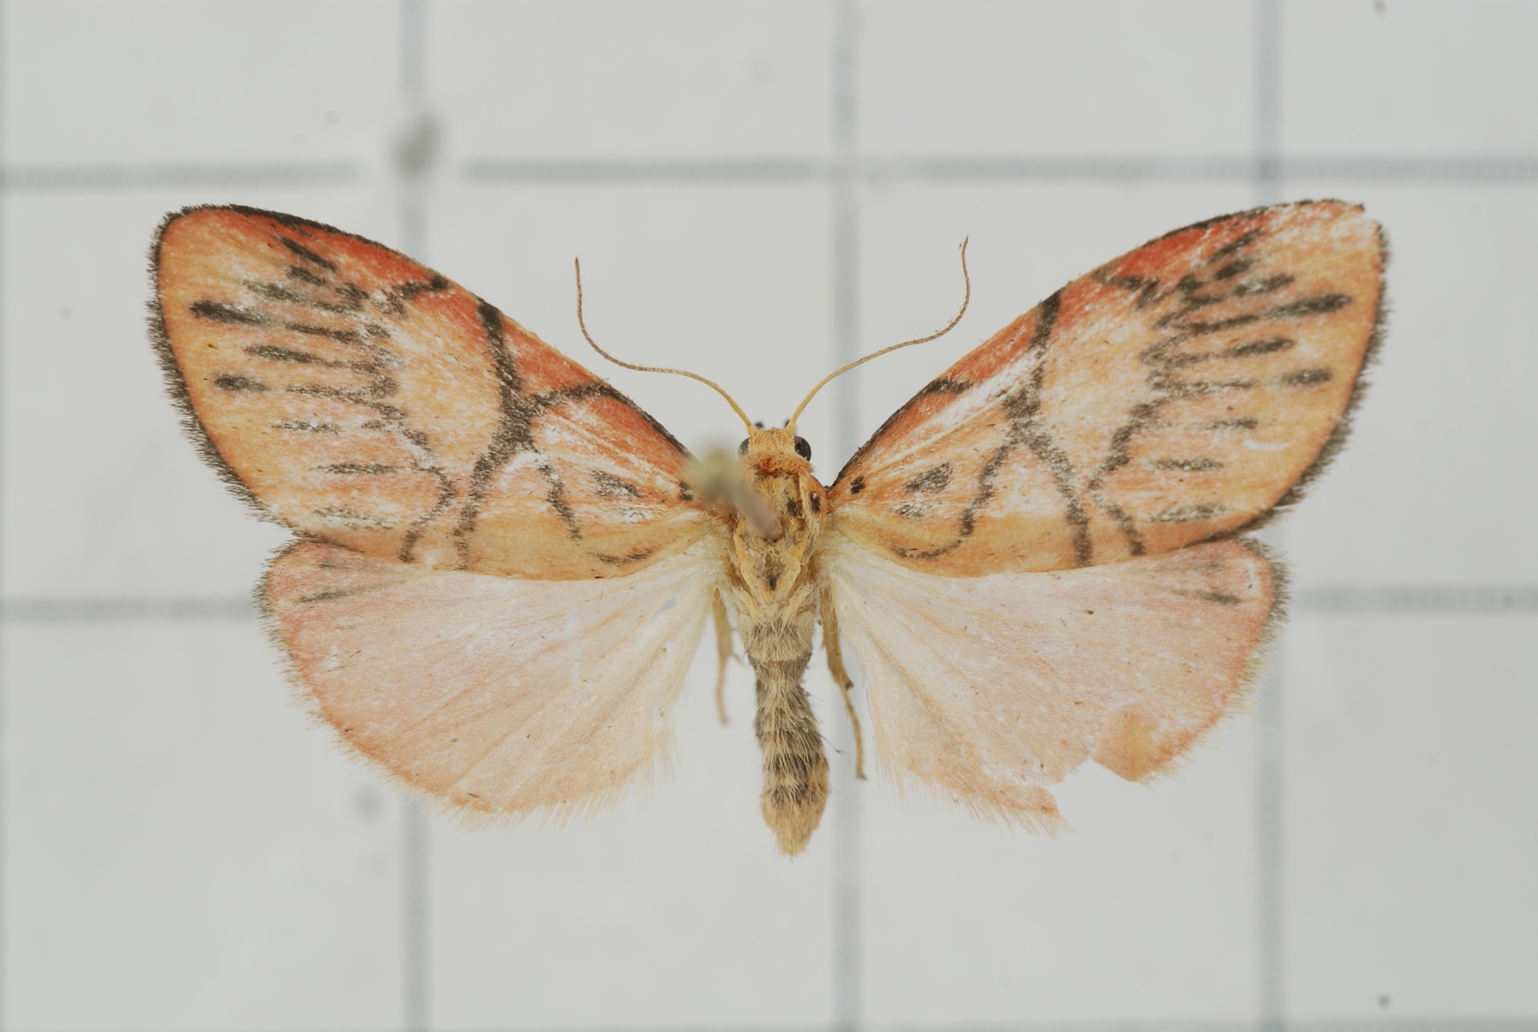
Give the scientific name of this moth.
Aberrasine shiou
